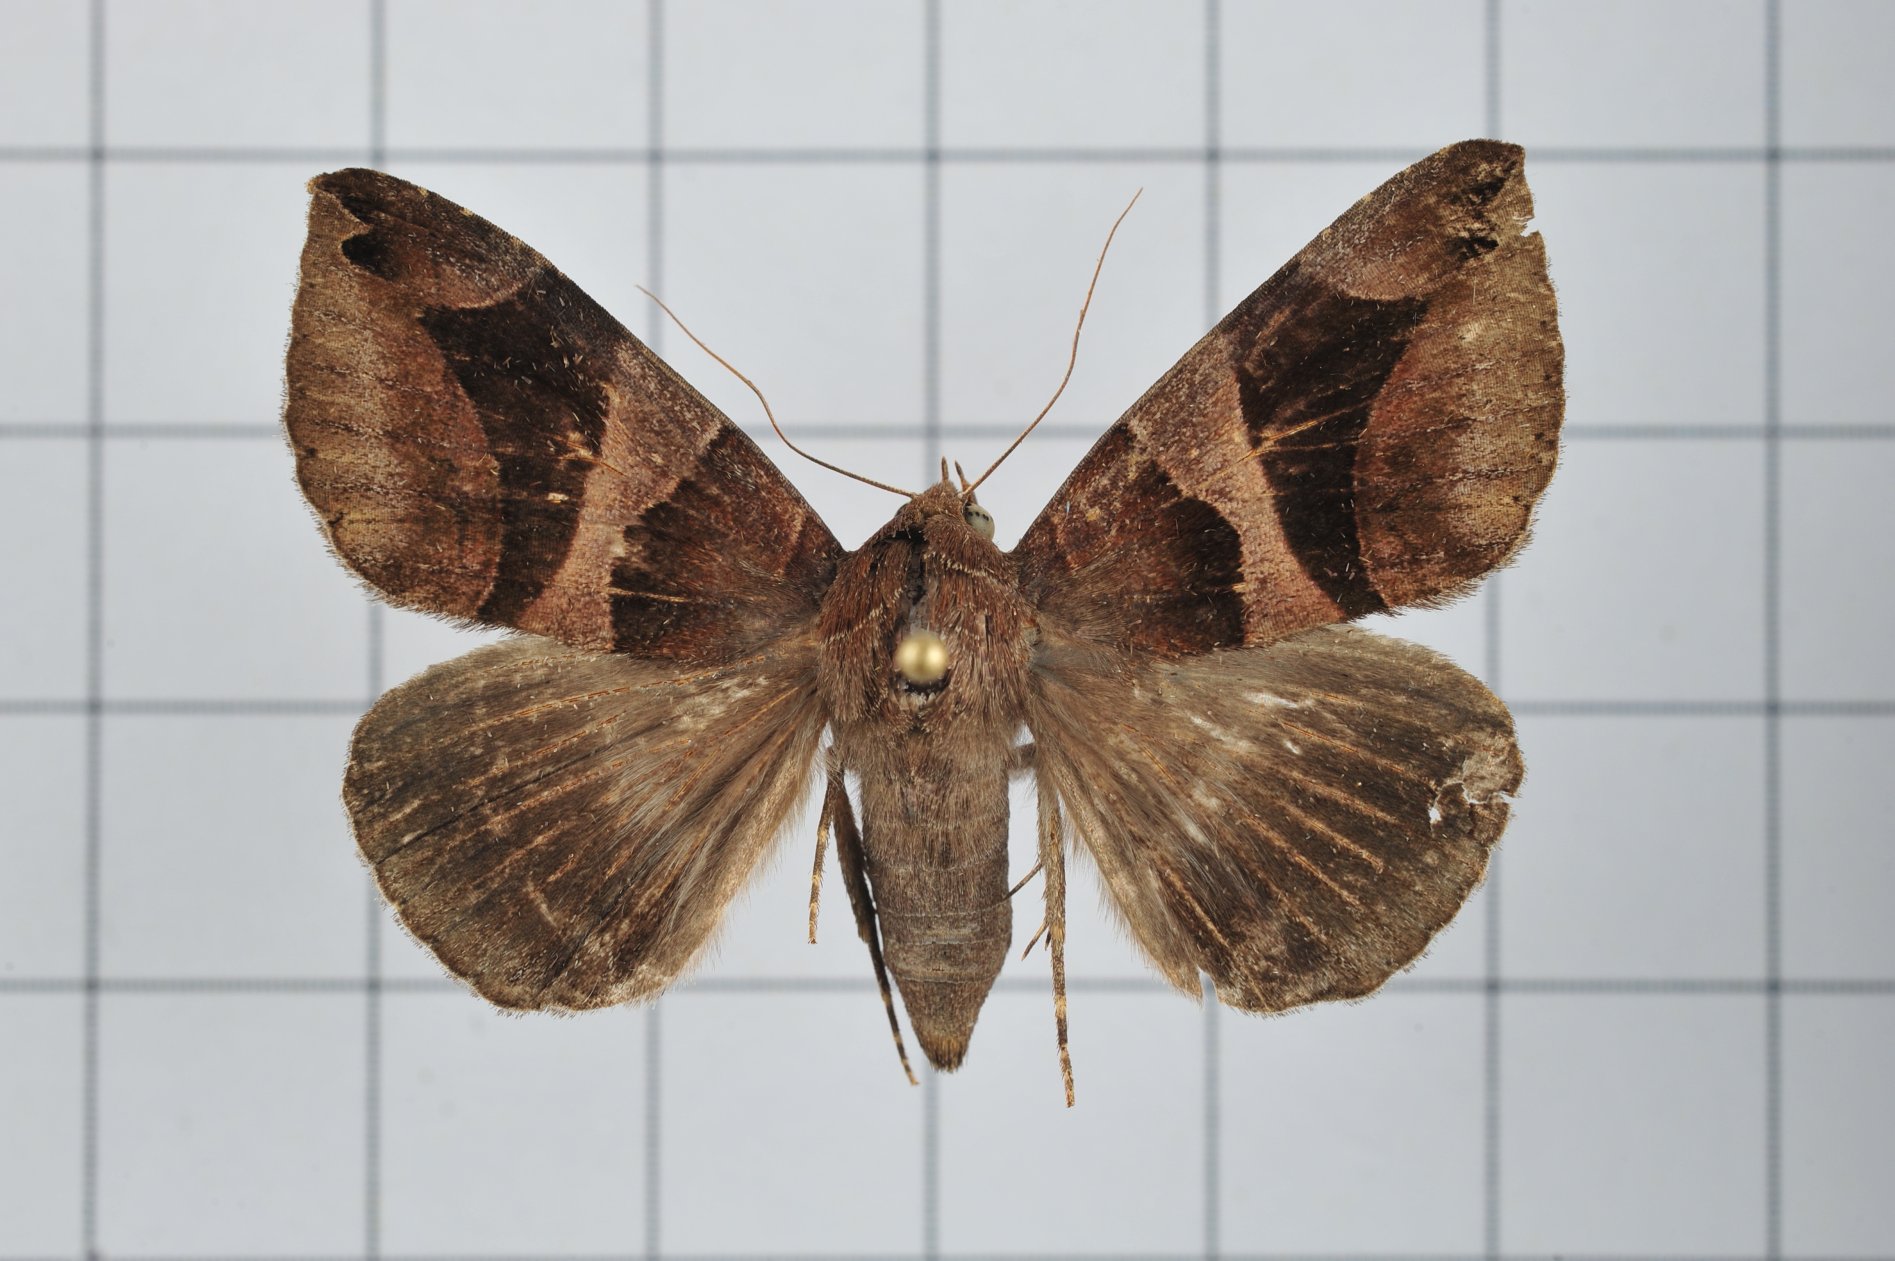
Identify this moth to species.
Bastilla arcuata
